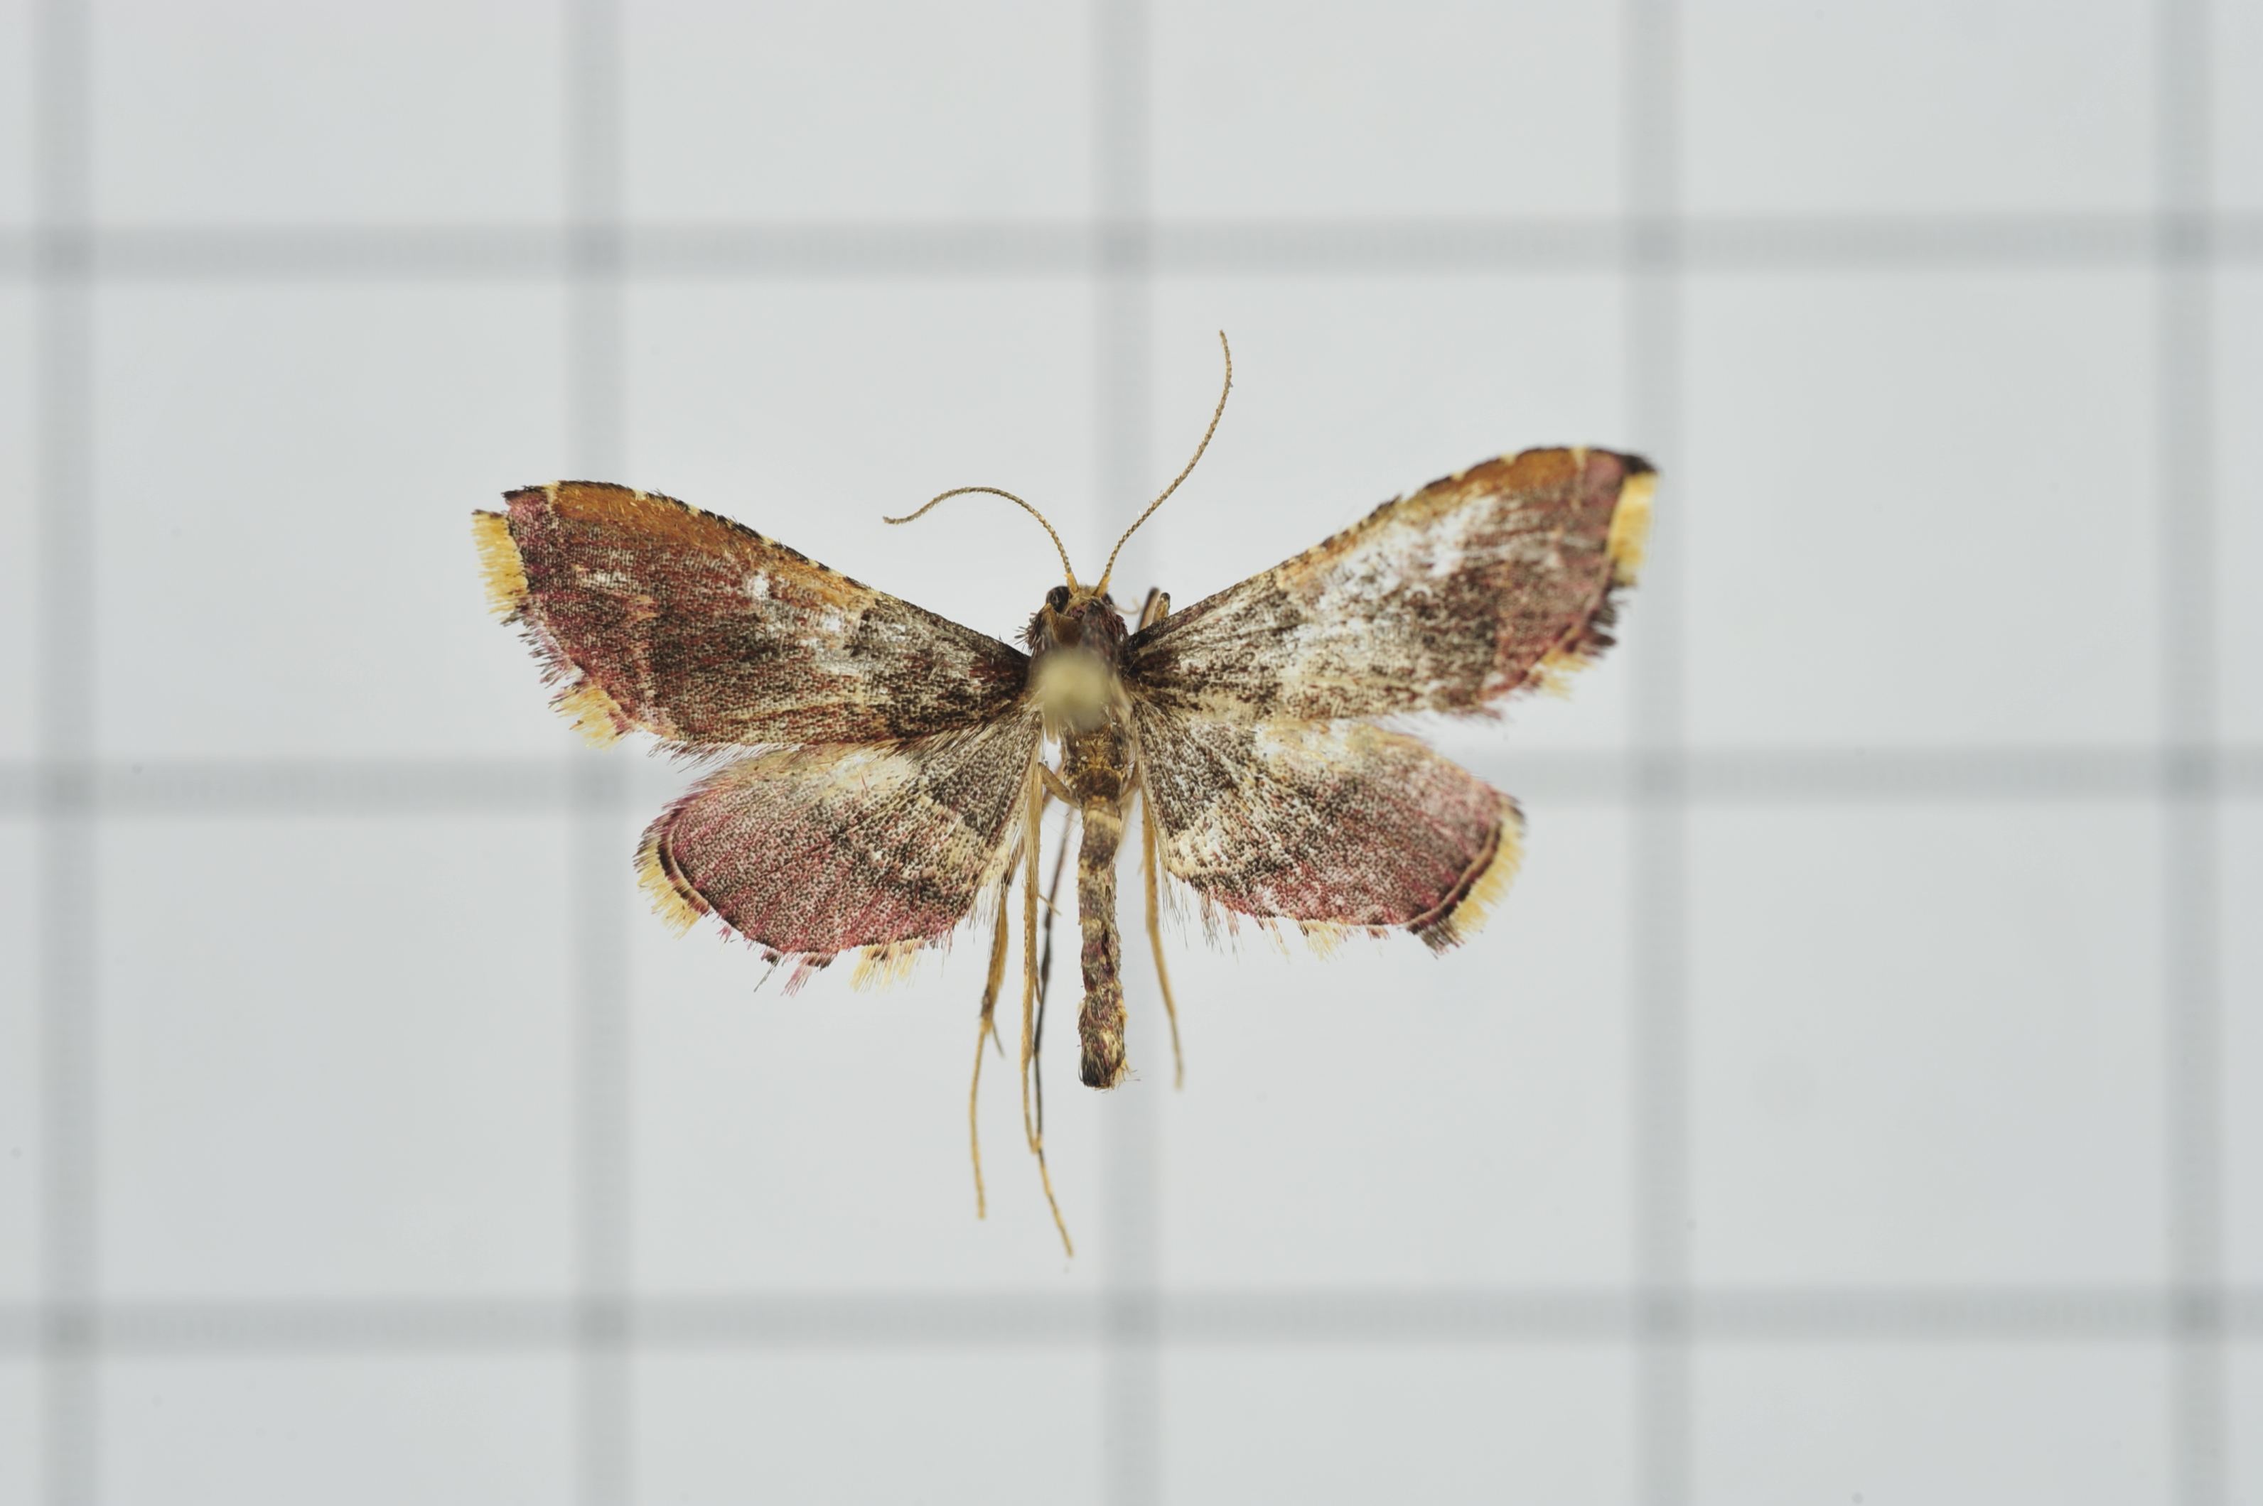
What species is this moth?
Endotricha similata
